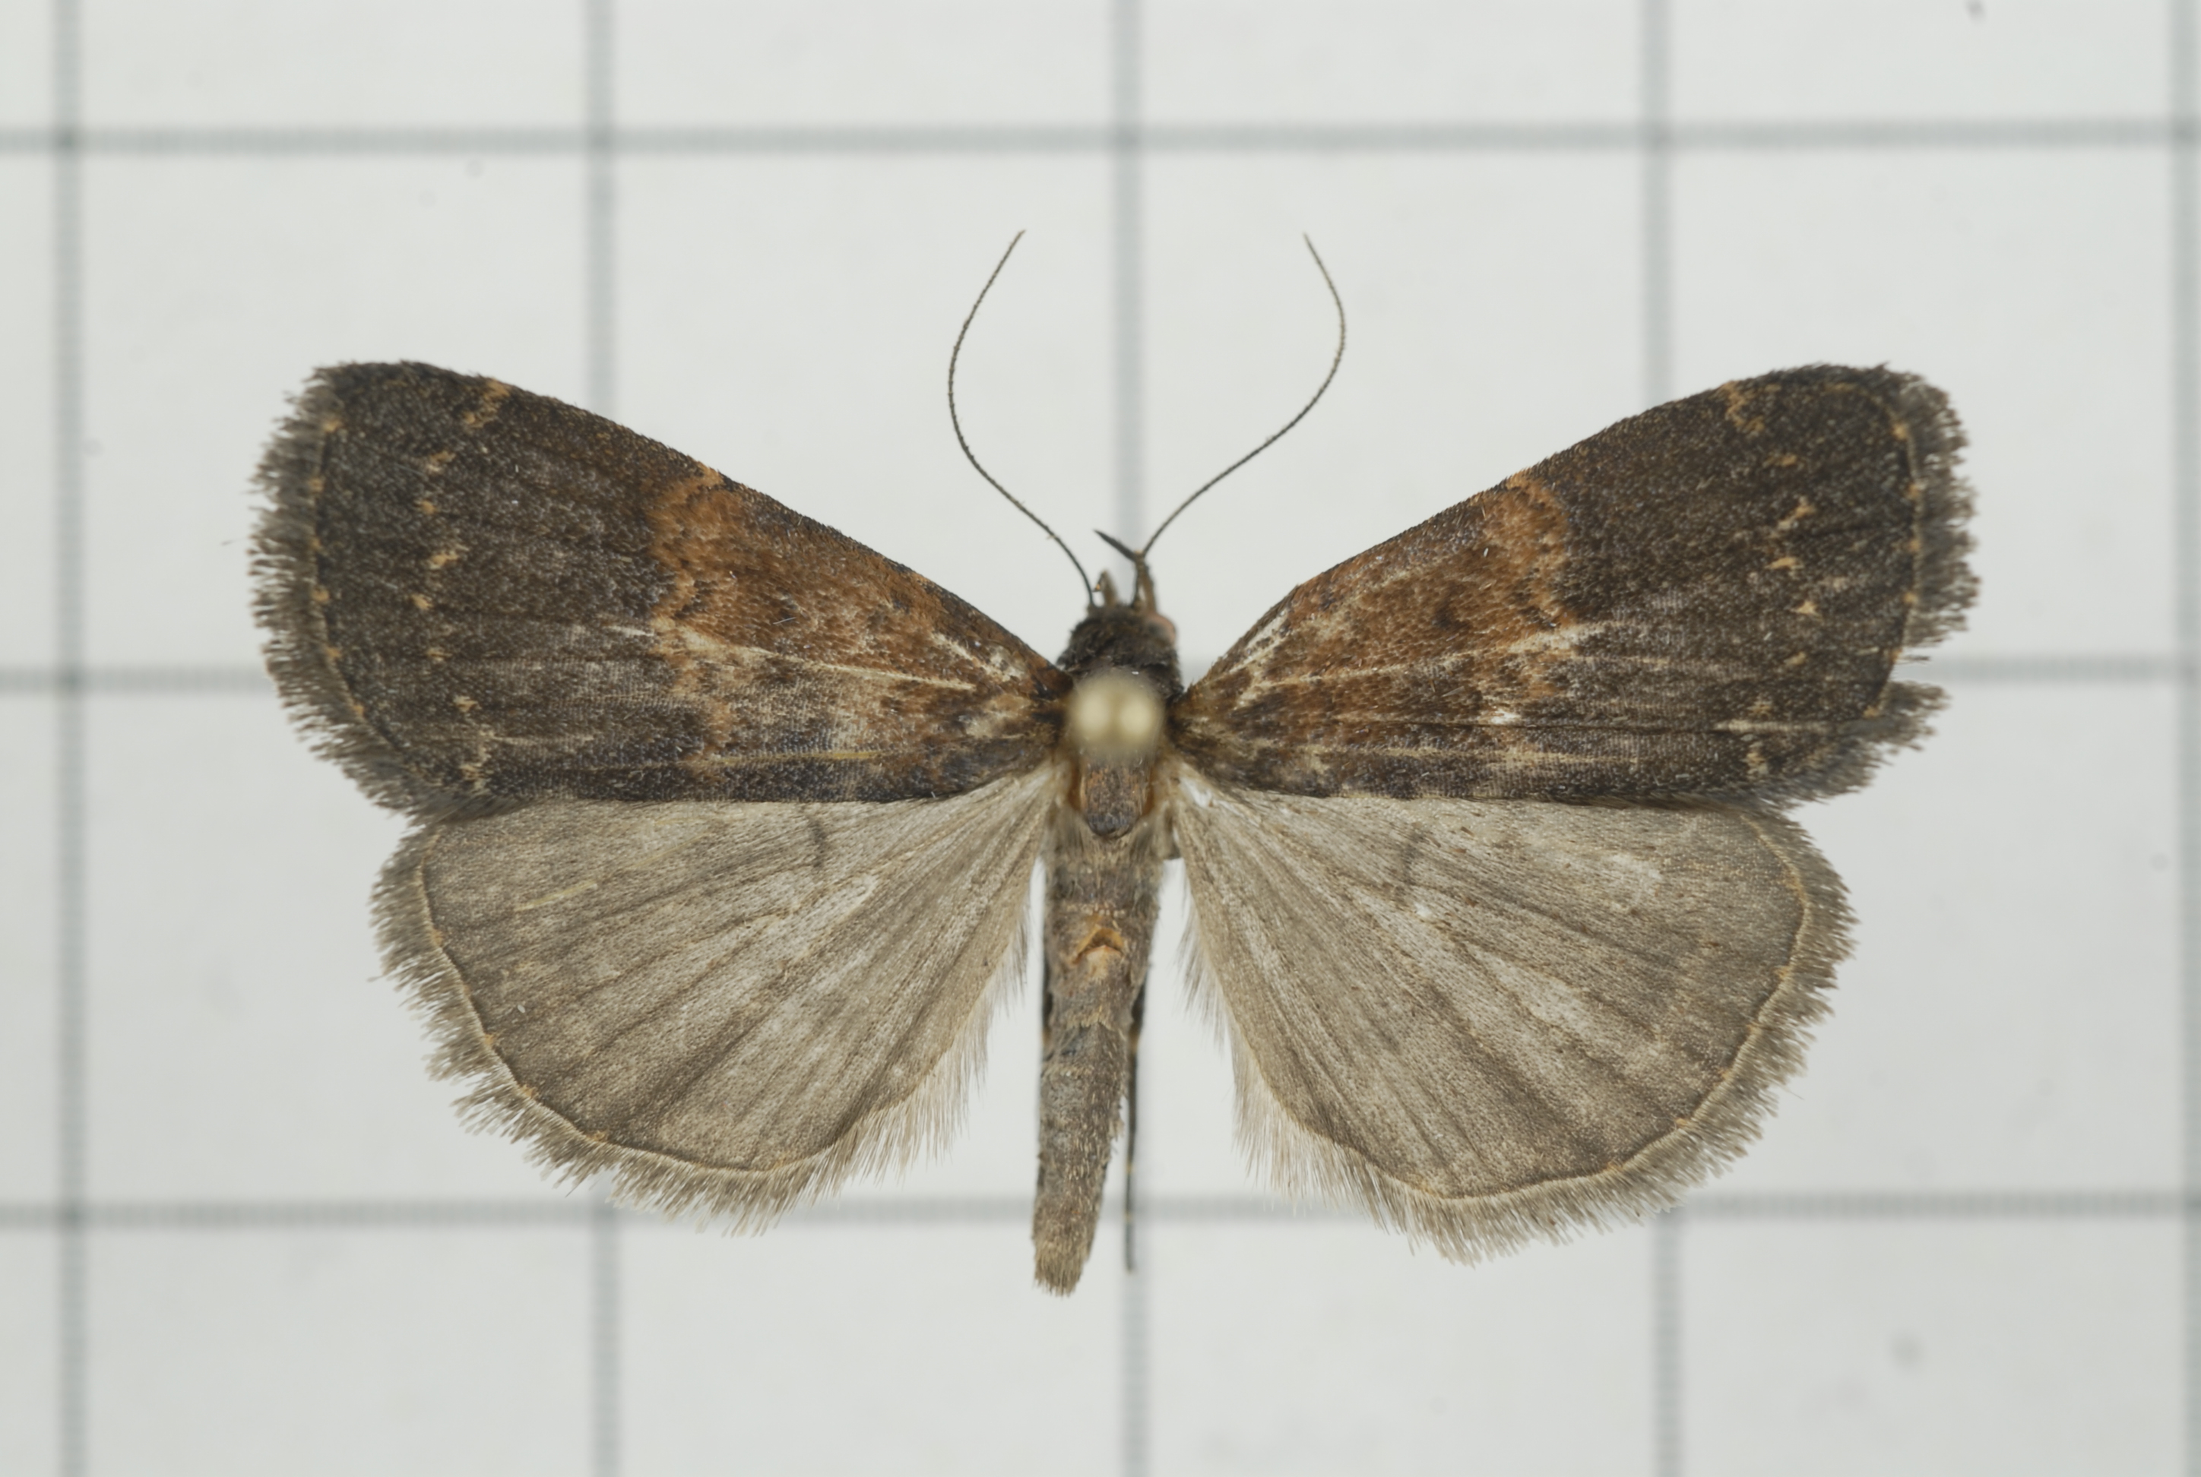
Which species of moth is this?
Hydrillodes torsivena
